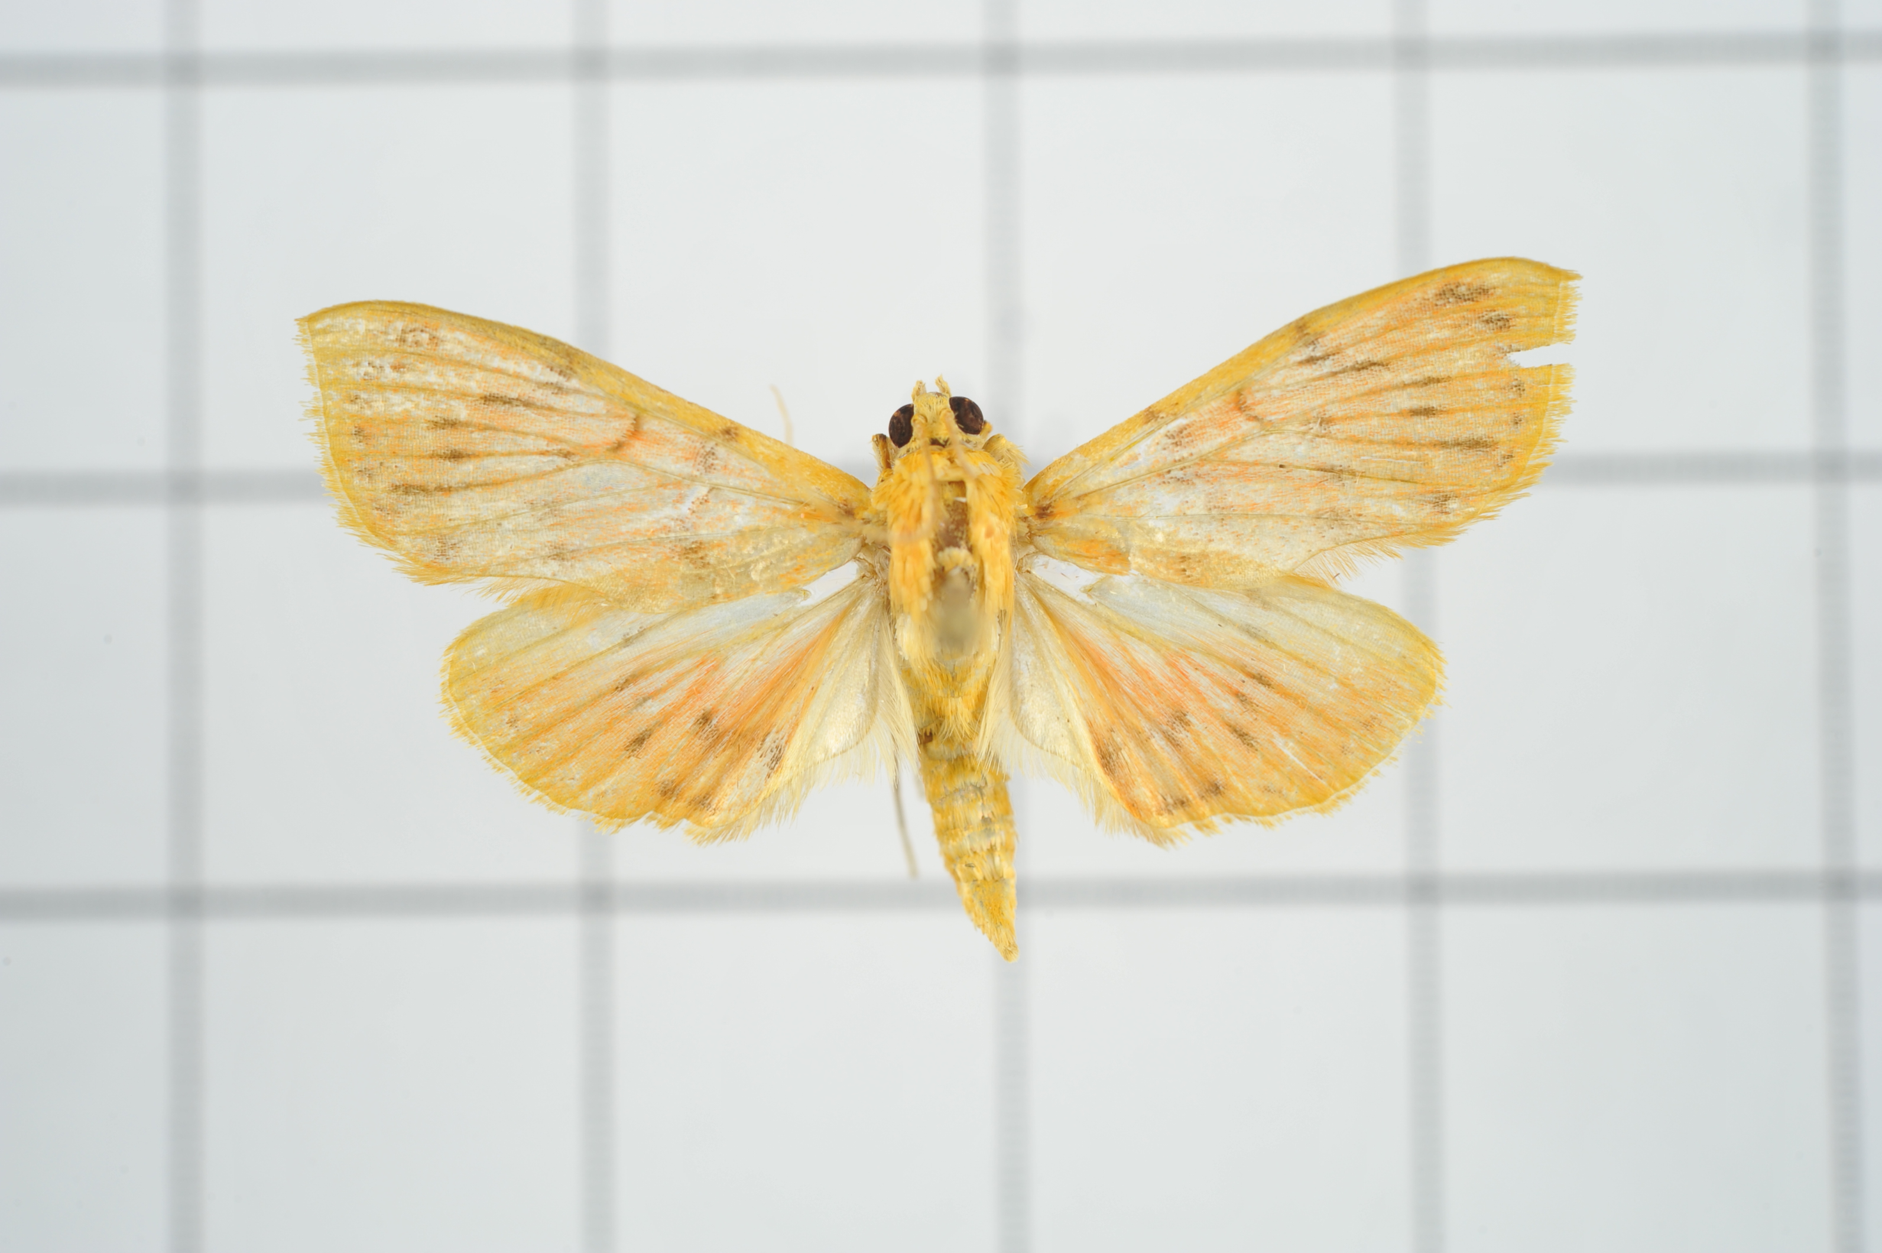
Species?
Eusabena miltochristalis
